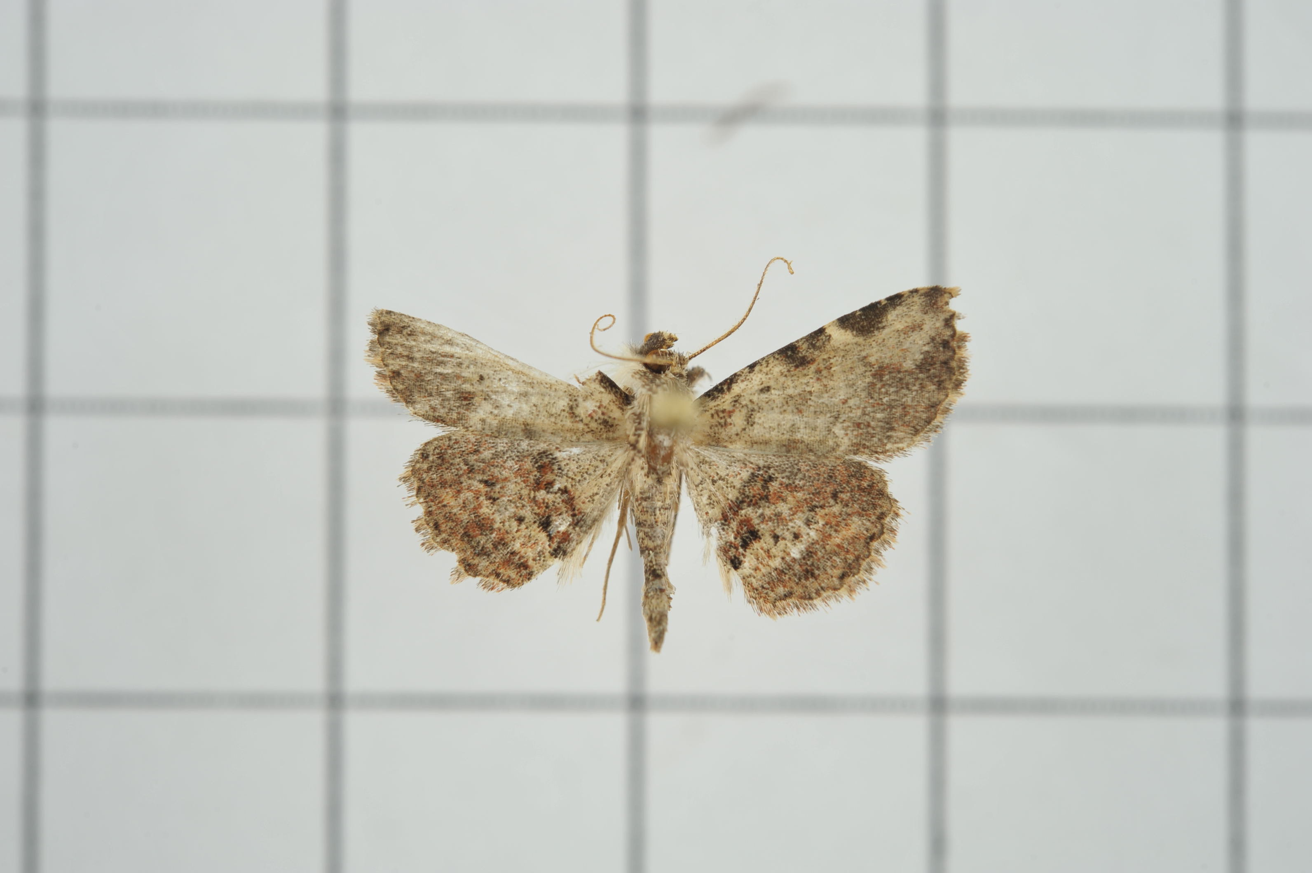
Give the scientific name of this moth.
Panilla minor
